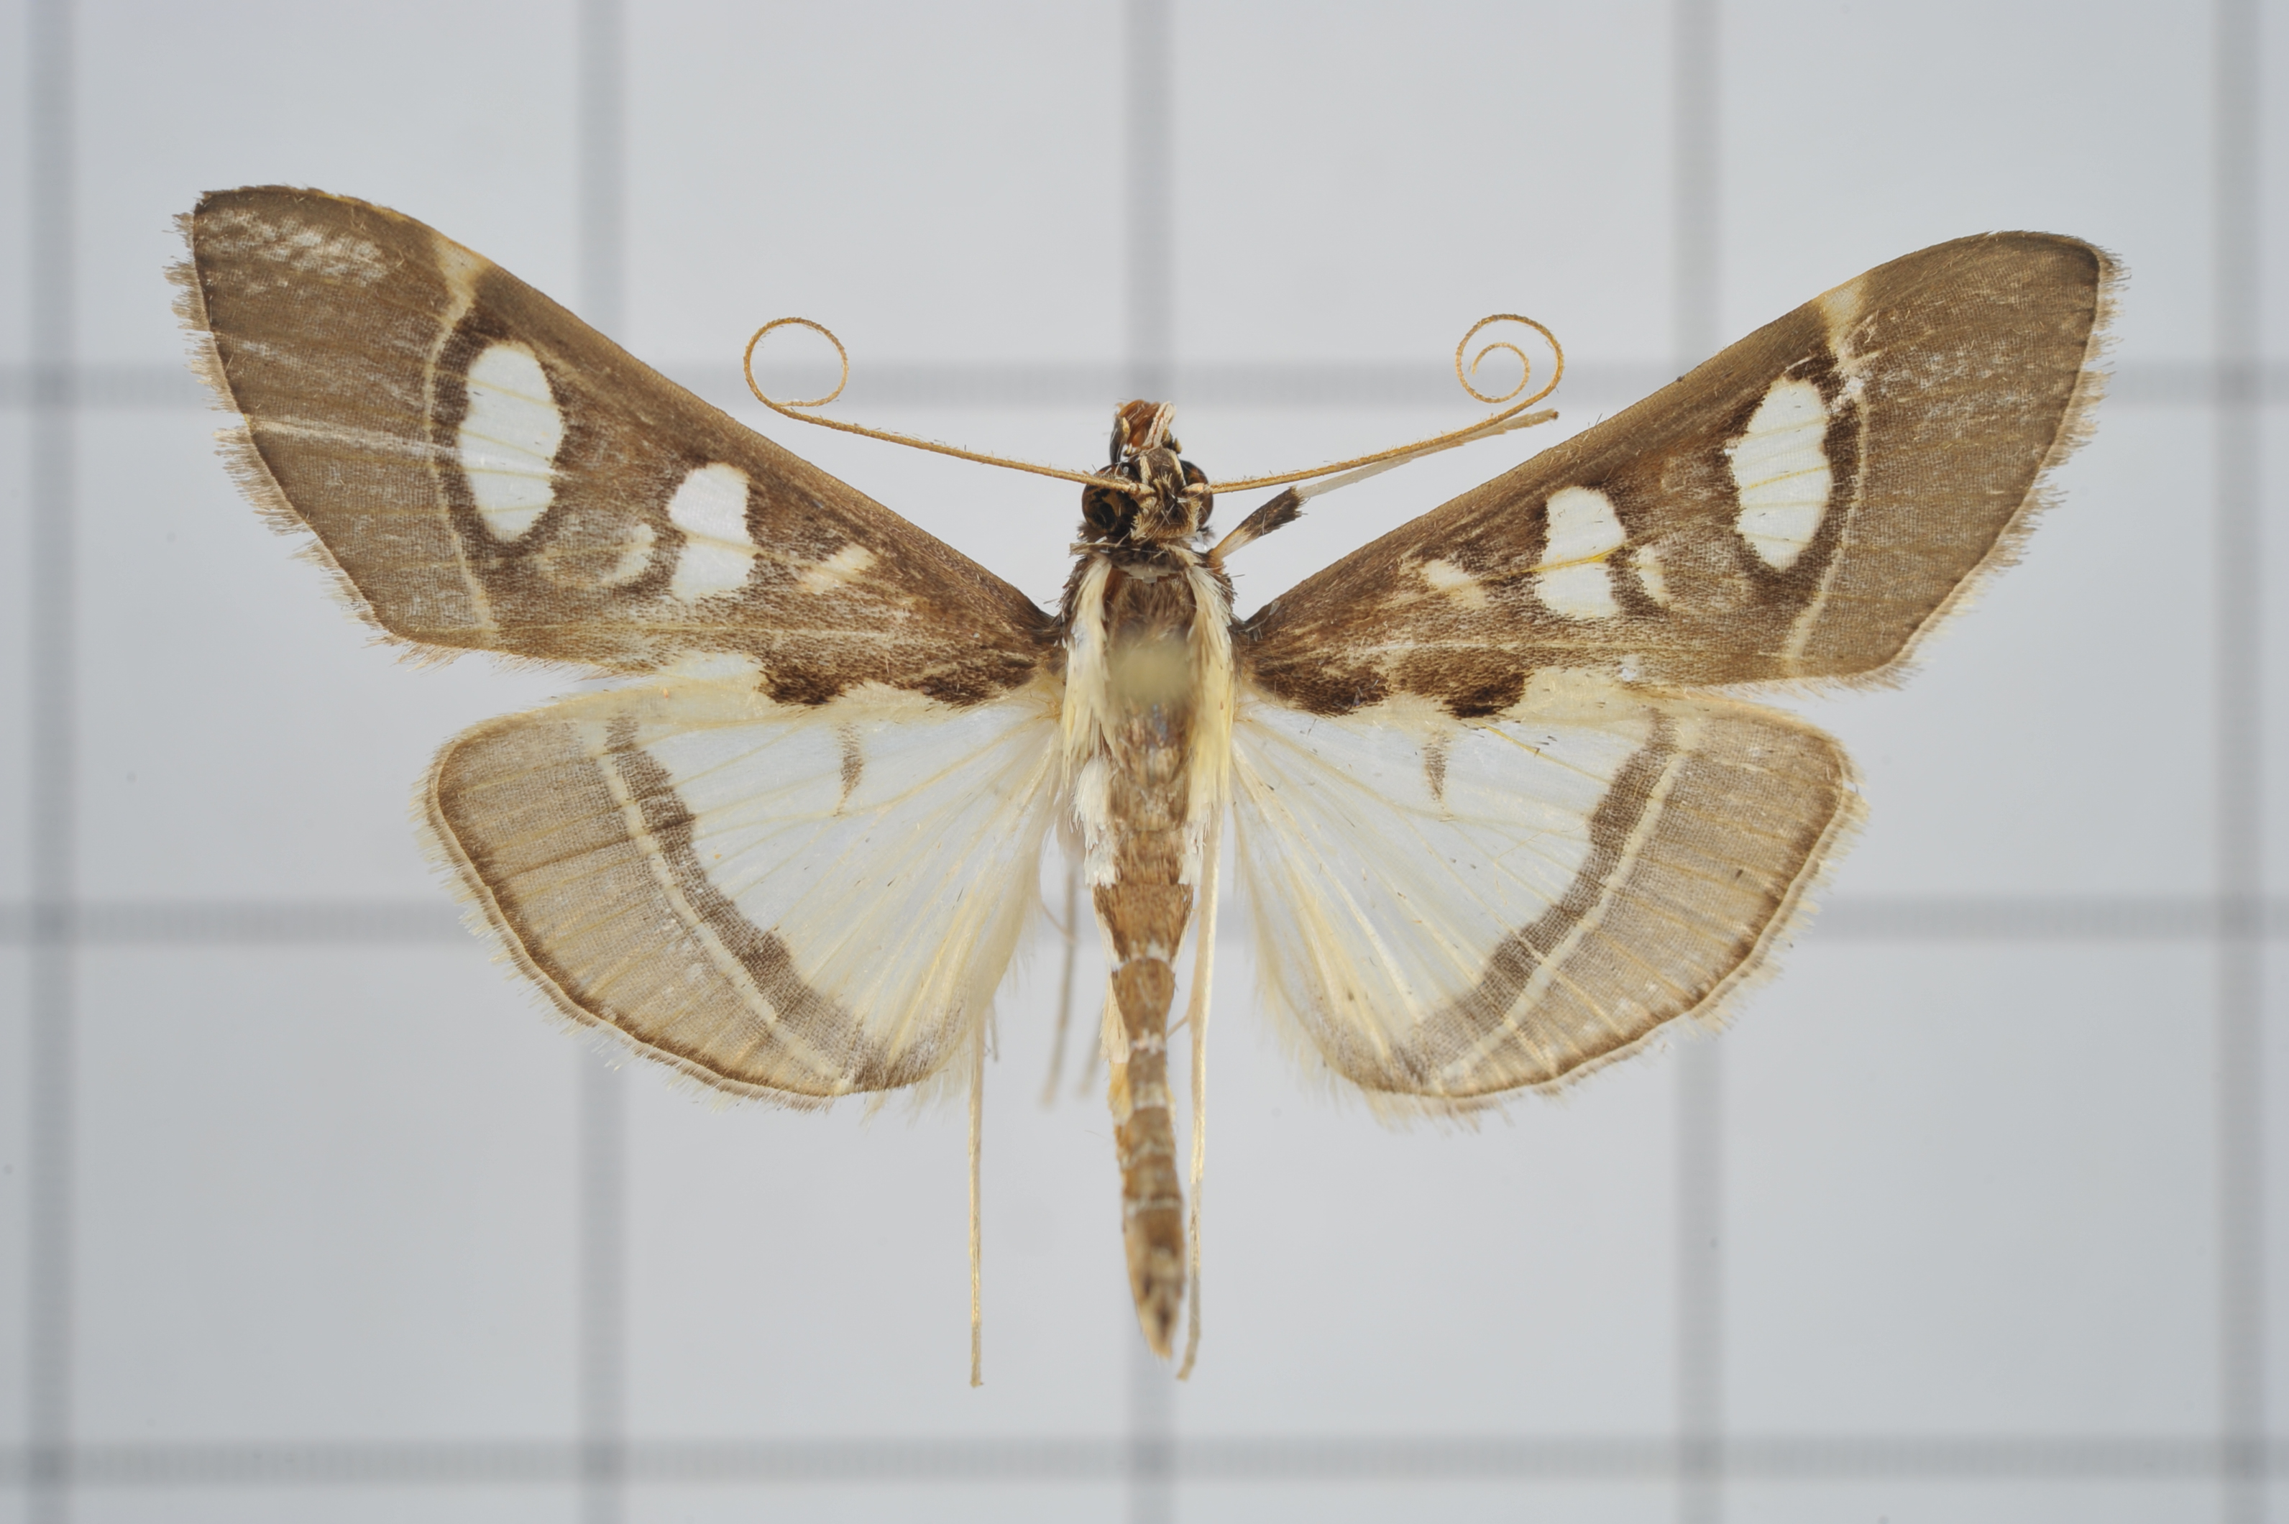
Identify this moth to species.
Glyphodes chilka
